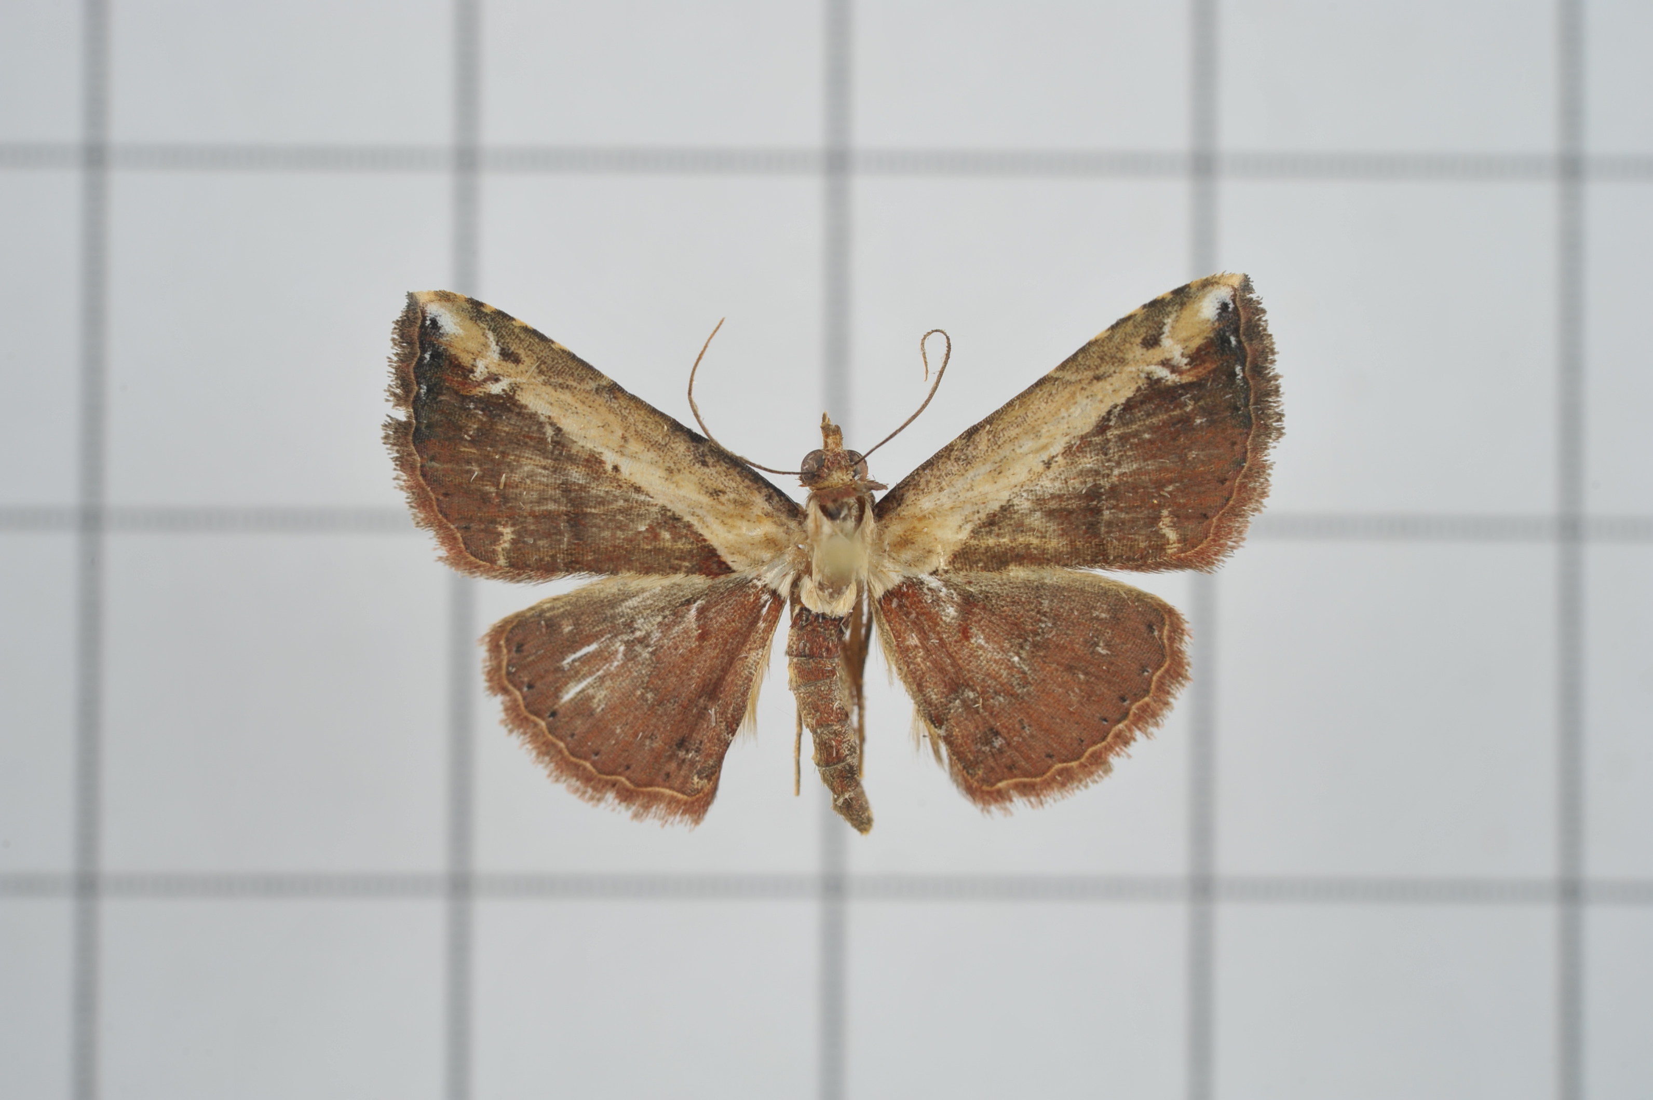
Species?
Zurobata vacillans
